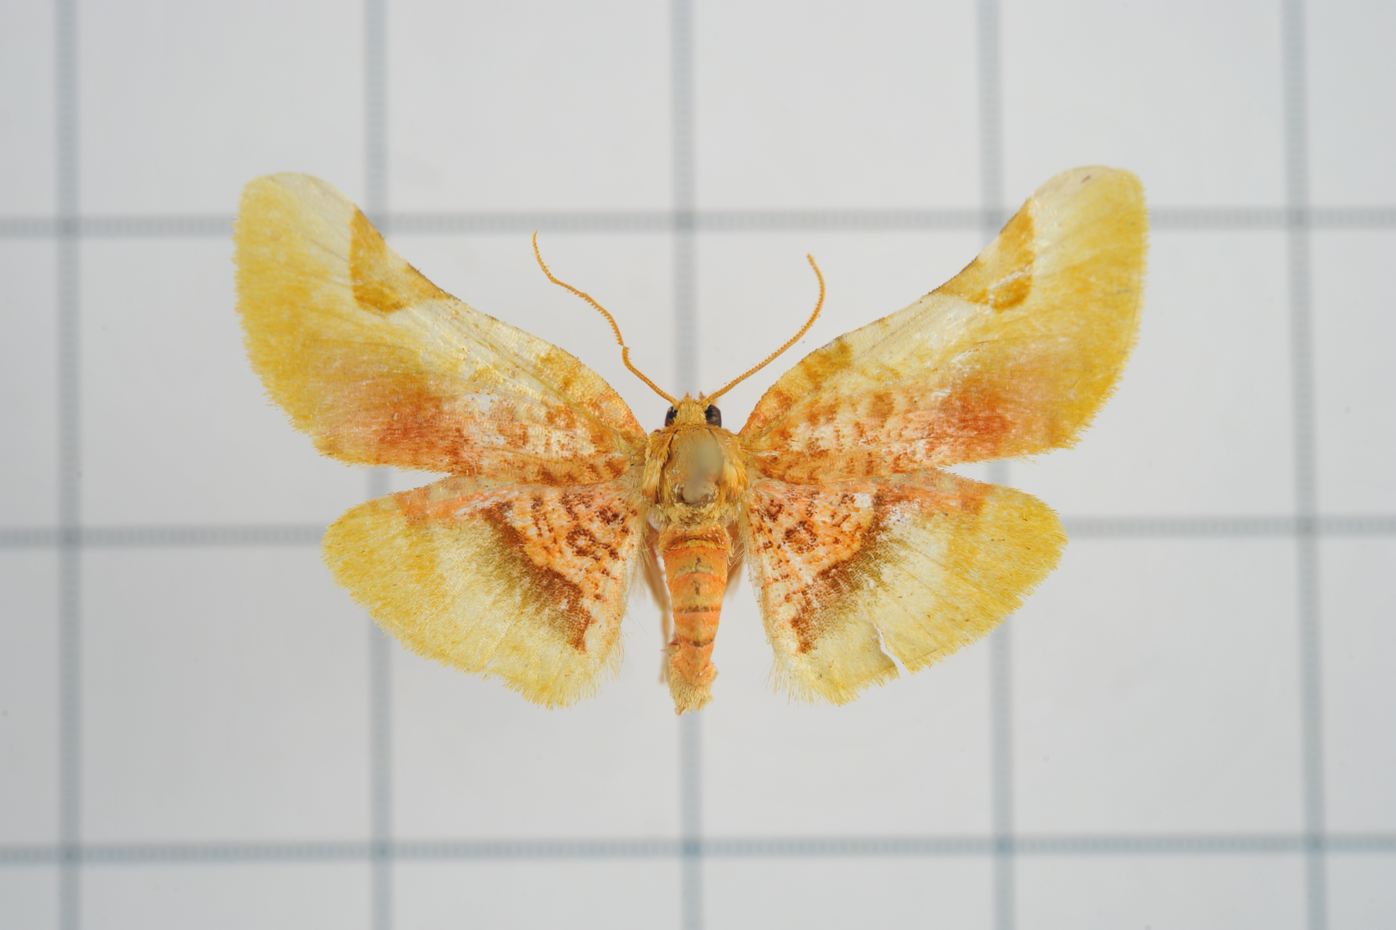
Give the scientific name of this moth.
Pyrinioides sinuosus
